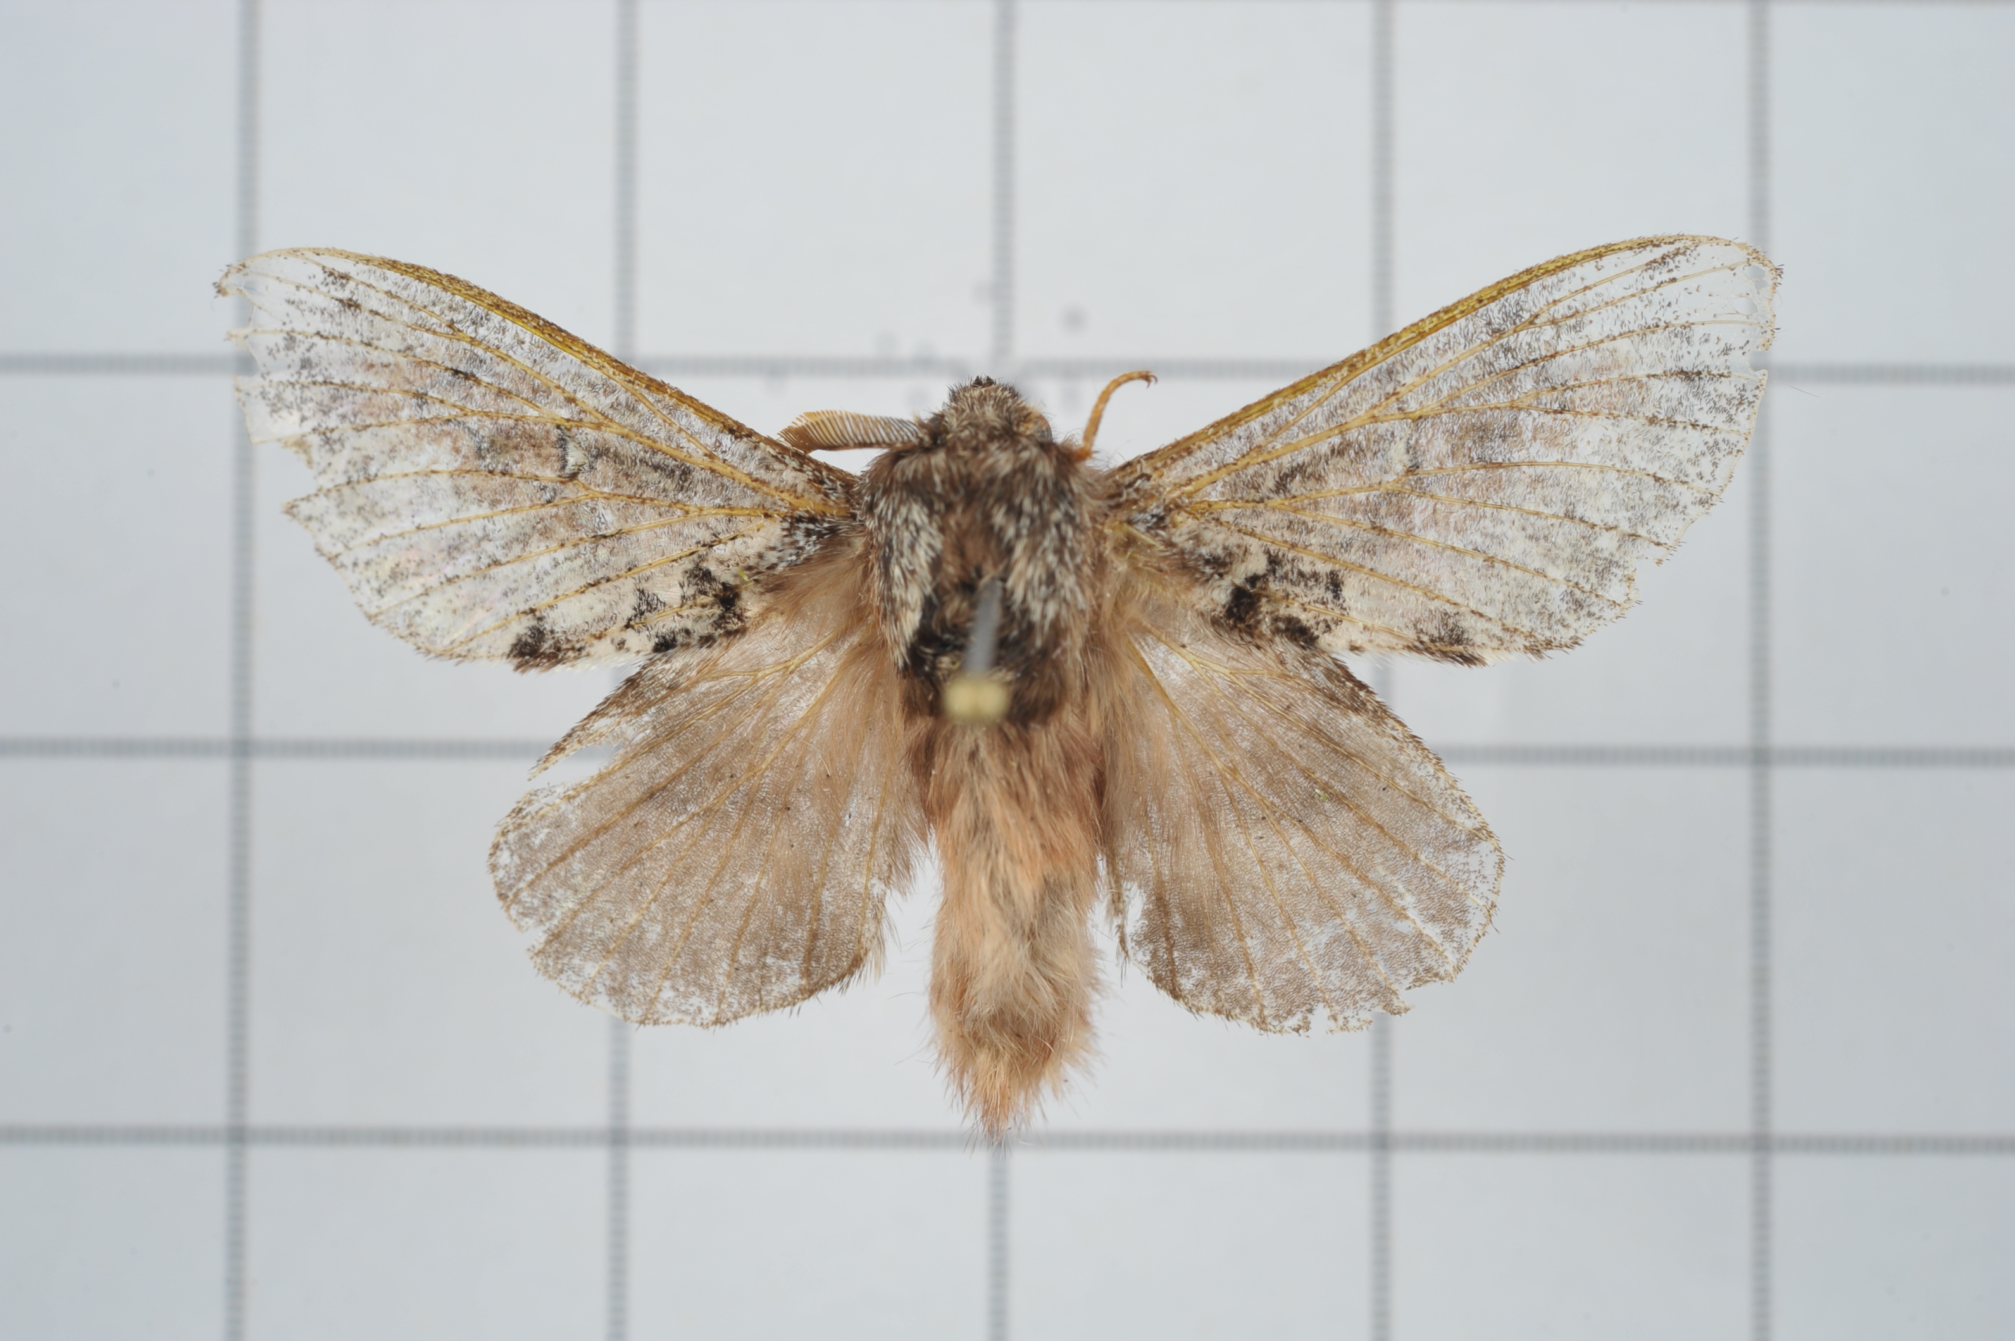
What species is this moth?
Cosmotriche discitincta discitincta
